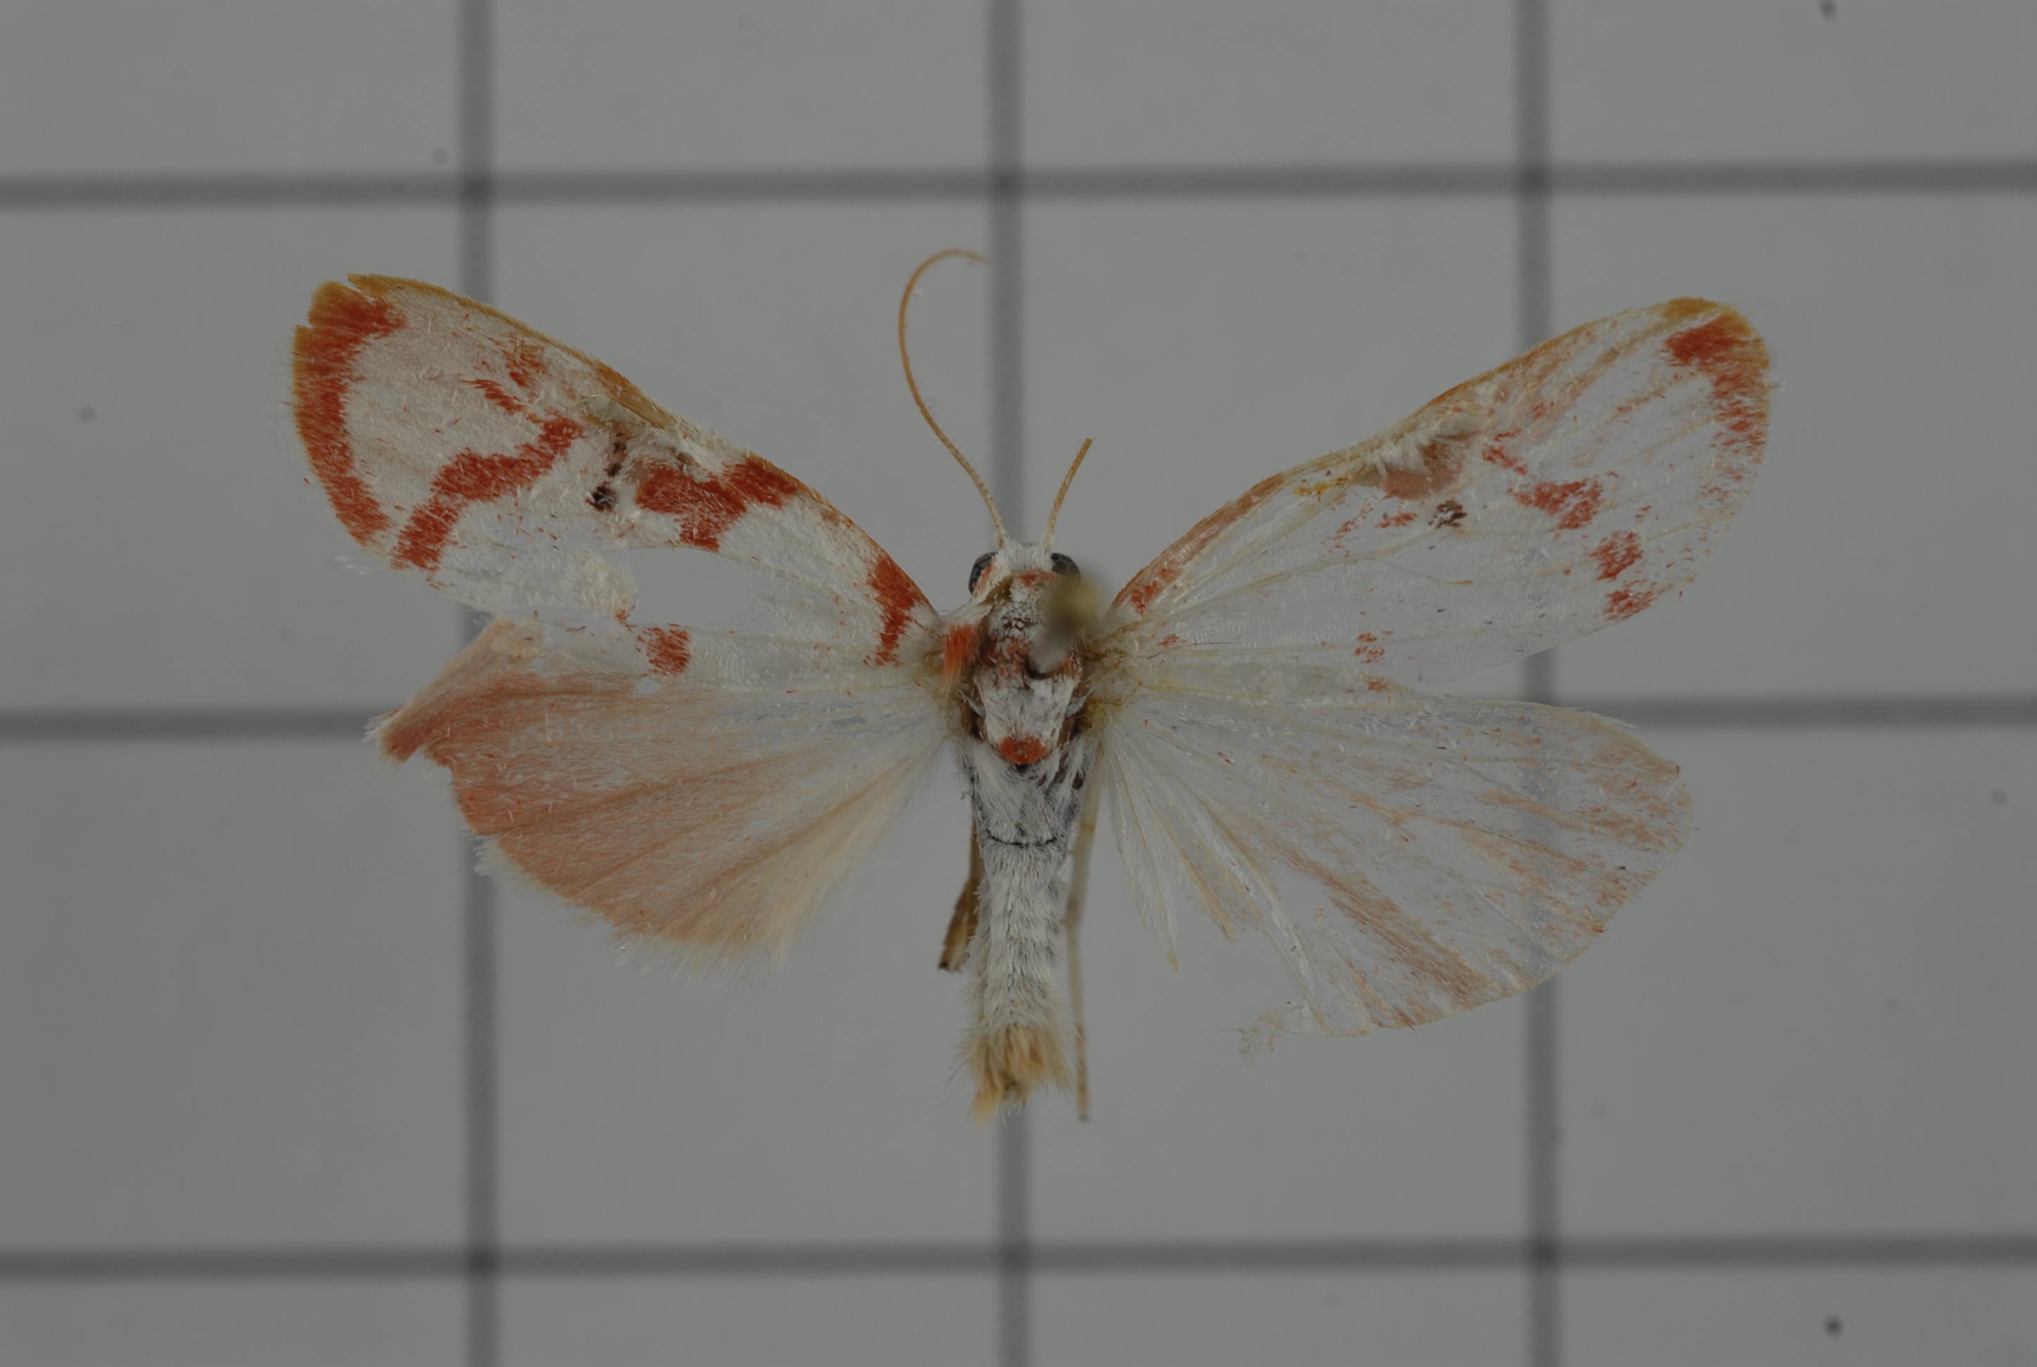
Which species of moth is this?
Cyana hamata hamata
